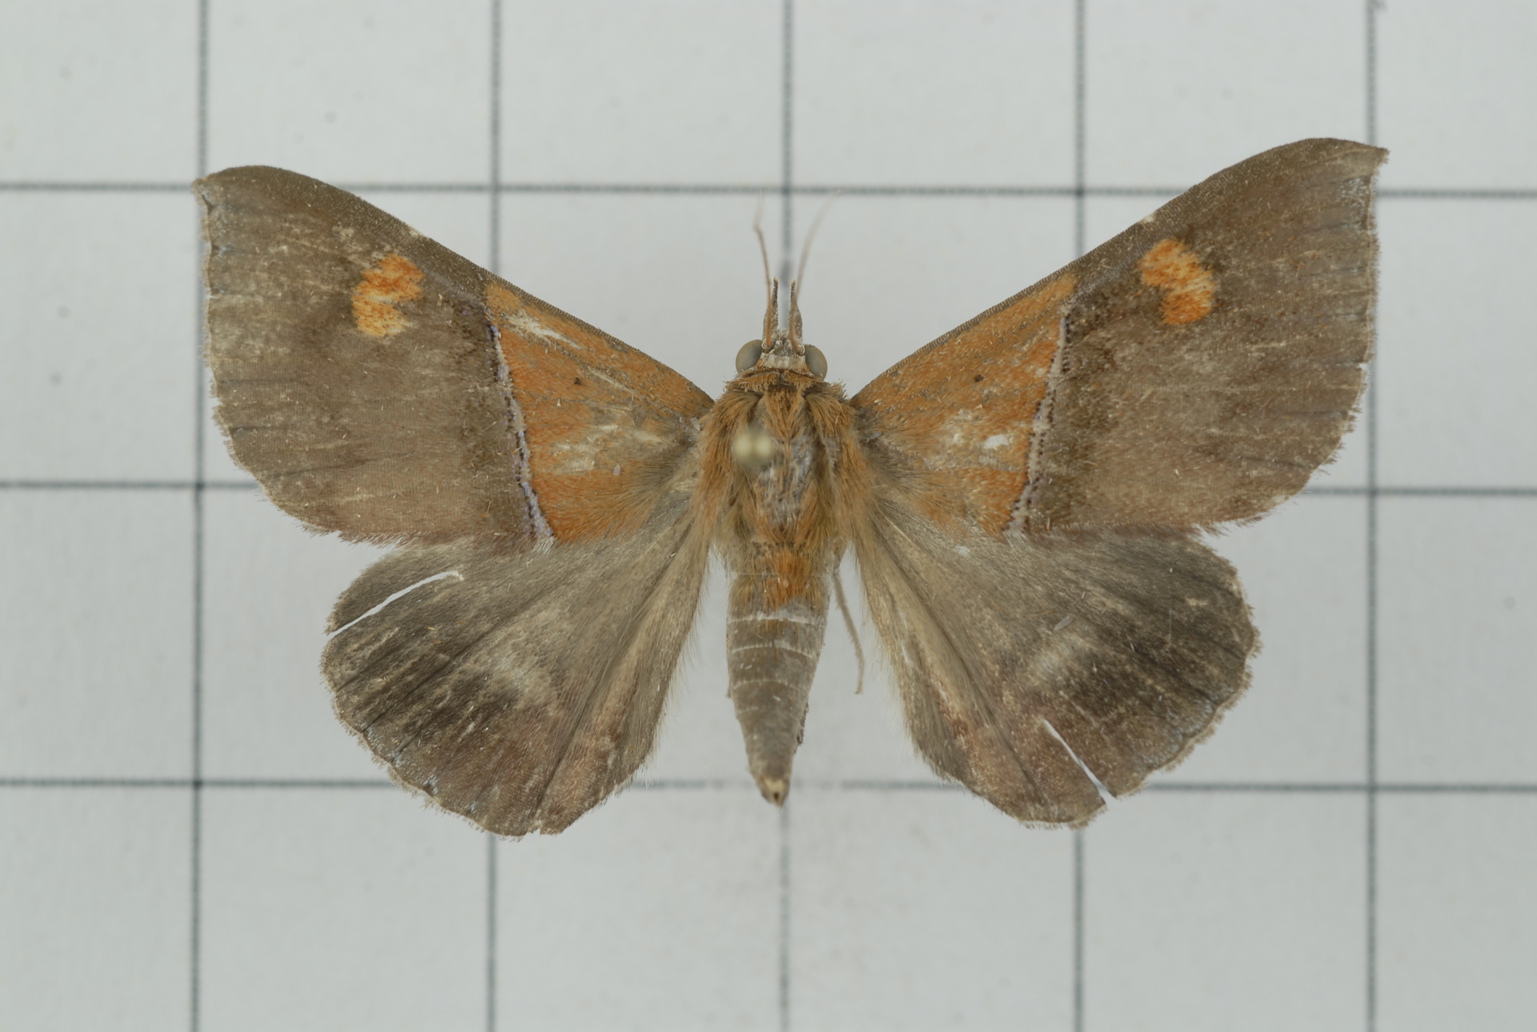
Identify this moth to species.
Sympis rufibasis
